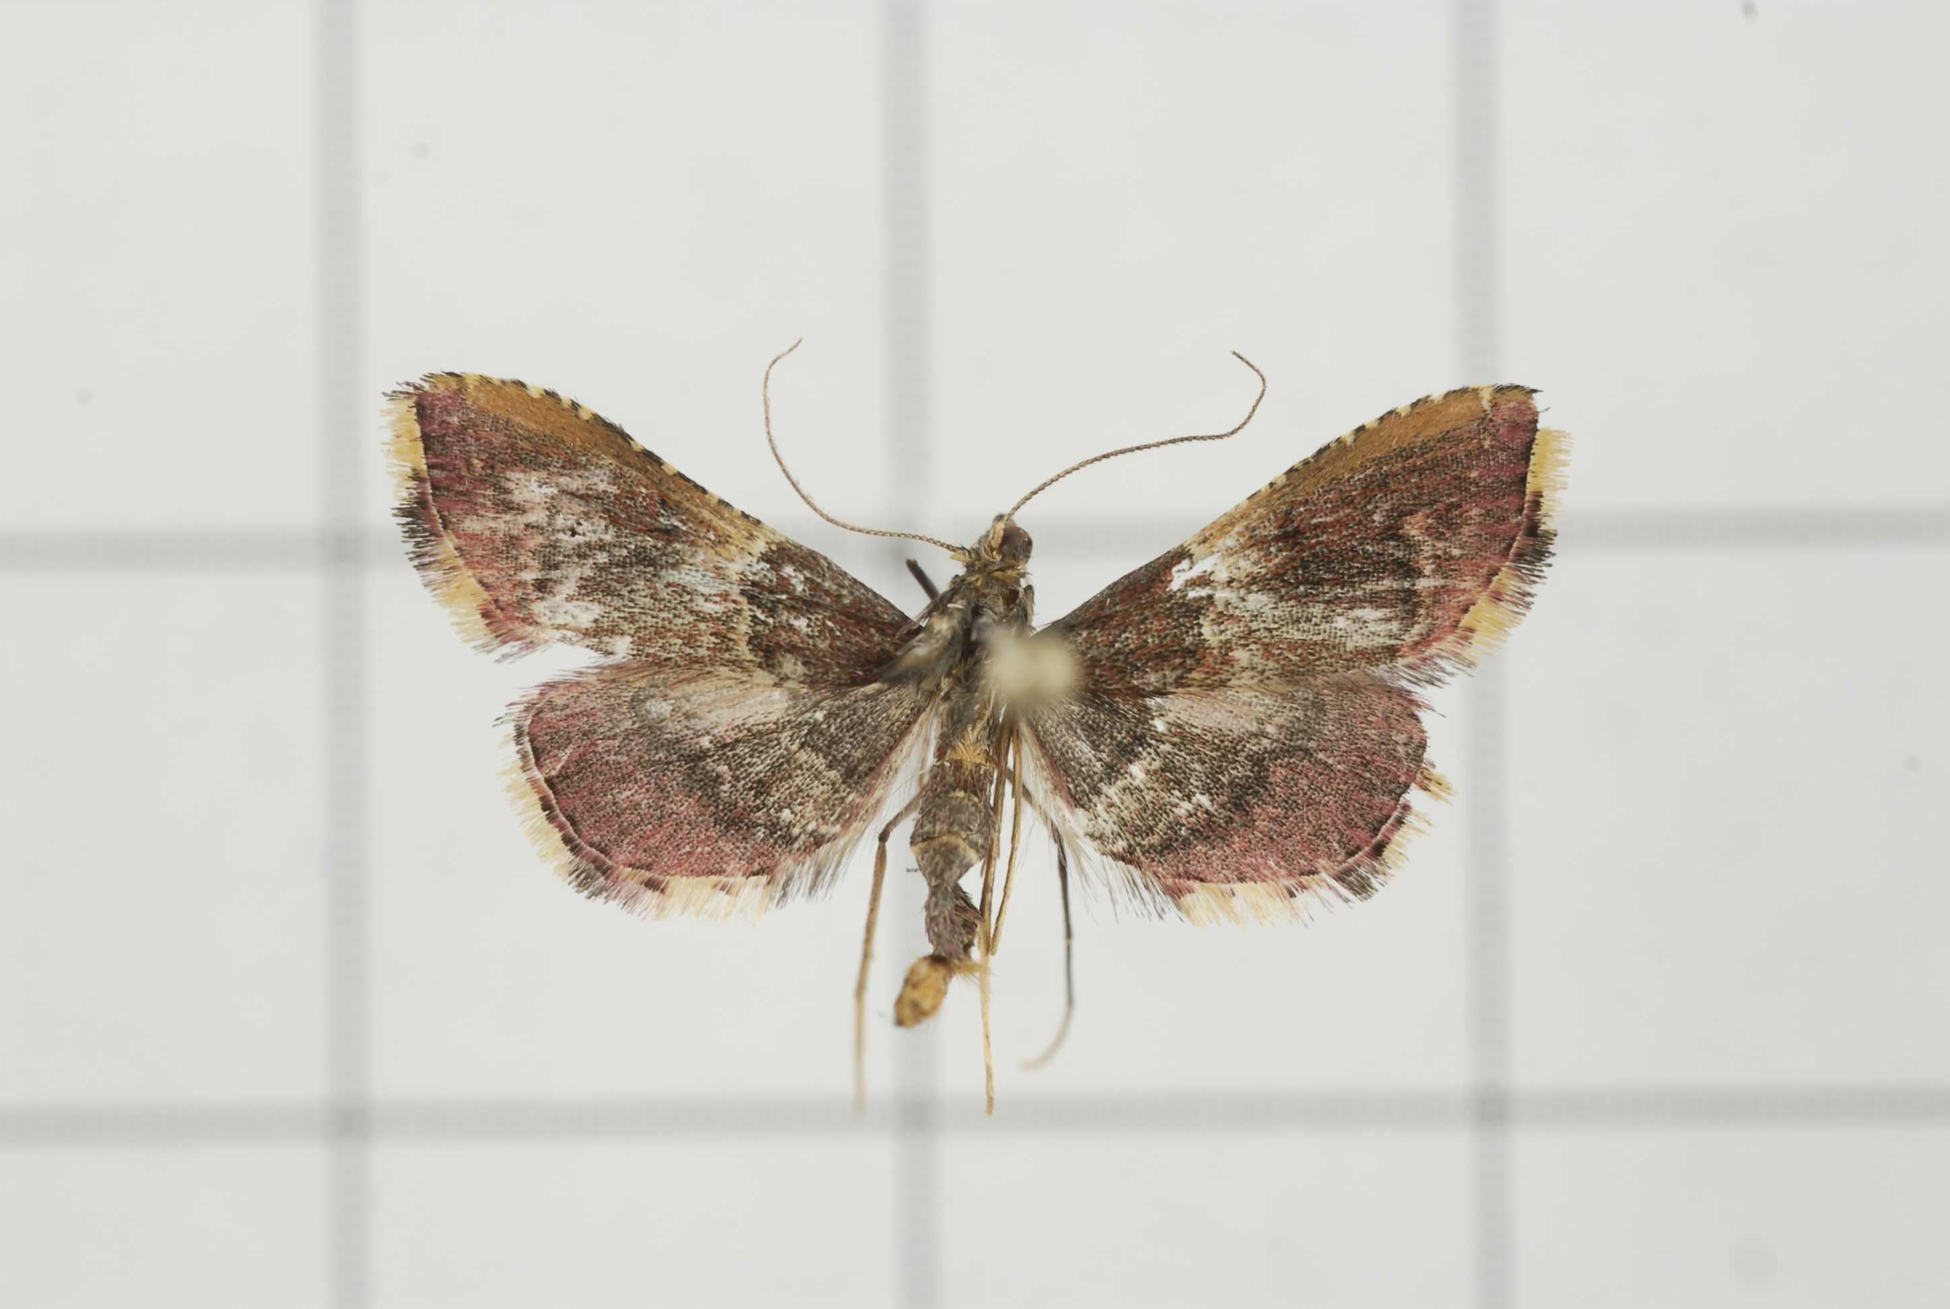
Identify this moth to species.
Endotricha similata
